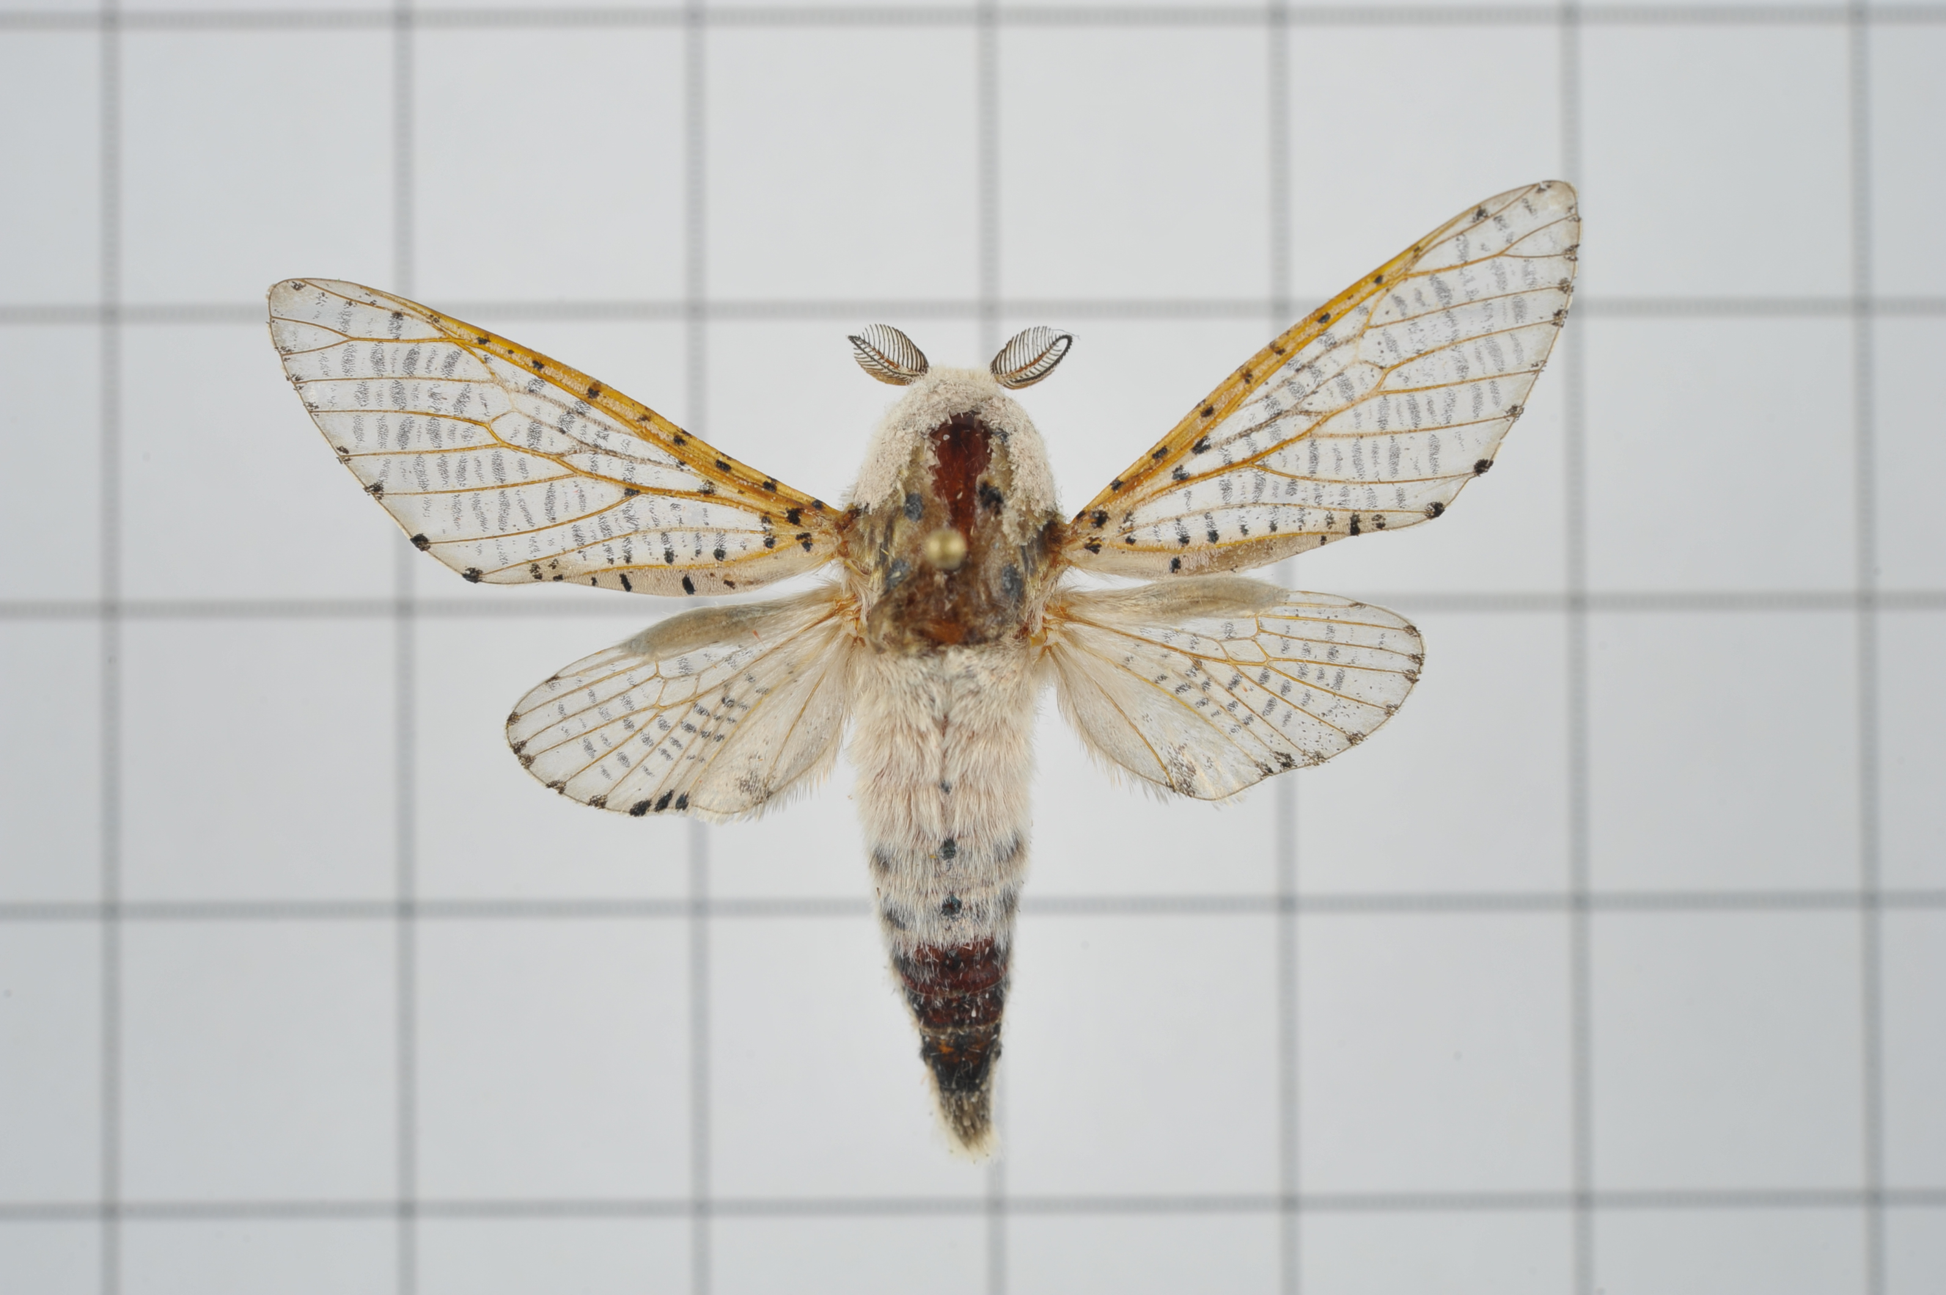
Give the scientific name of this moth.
Polyphagozerra coffeae
